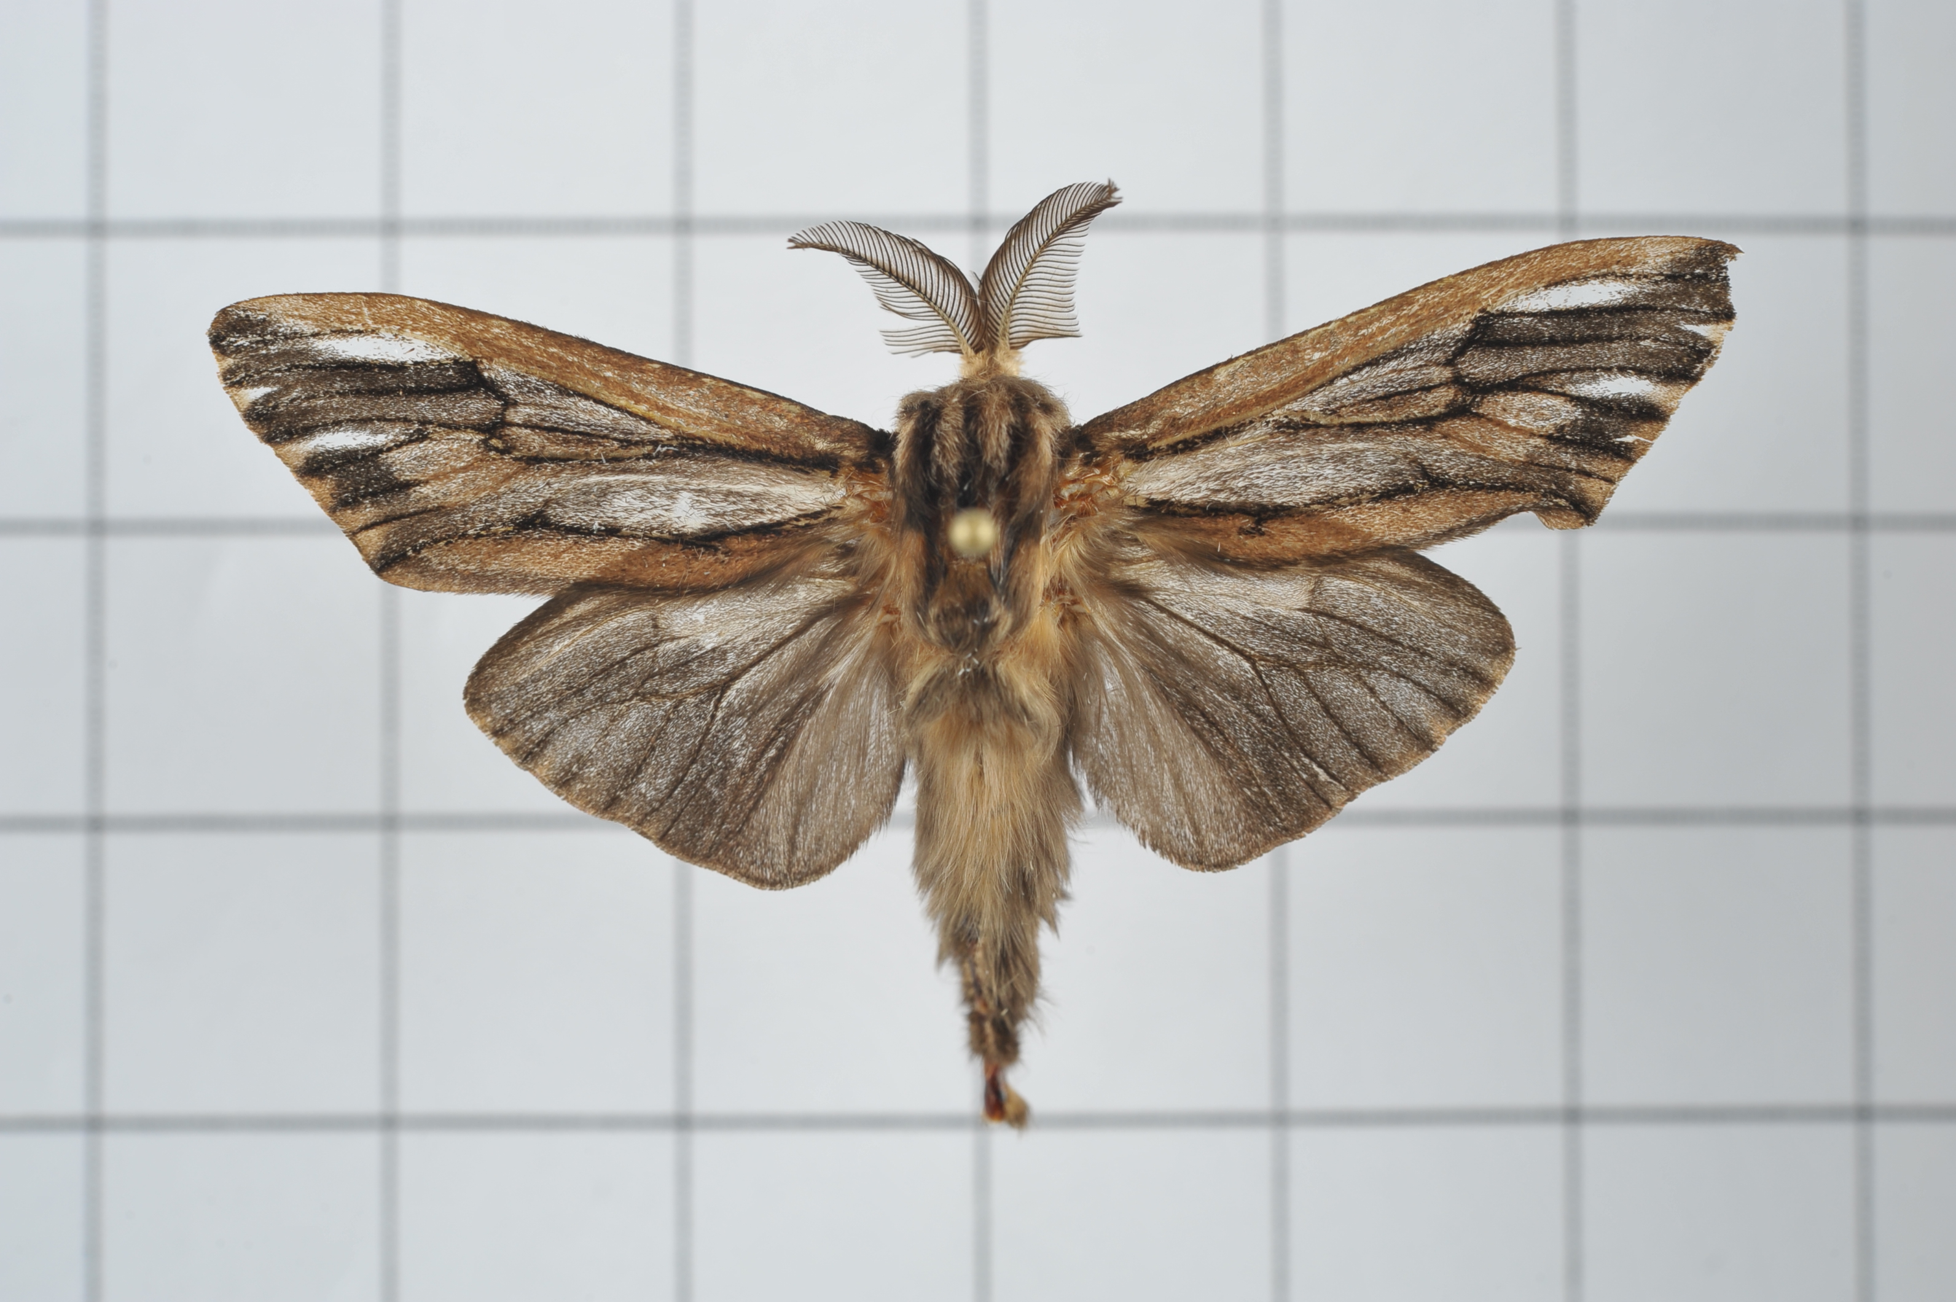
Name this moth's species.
Eumeta variegata
